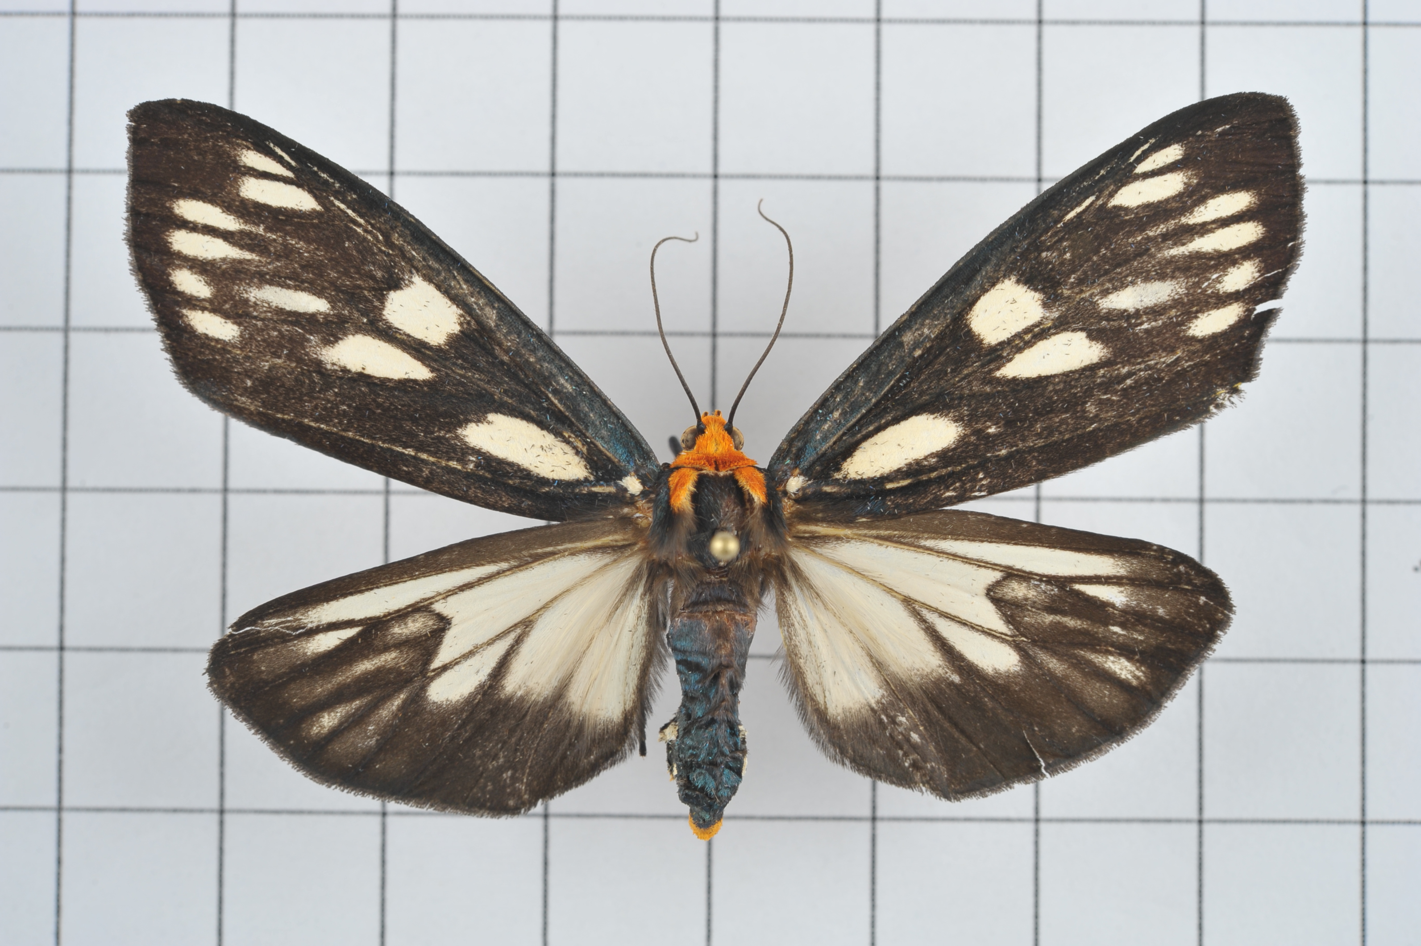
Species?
Macrobrochis gigas
